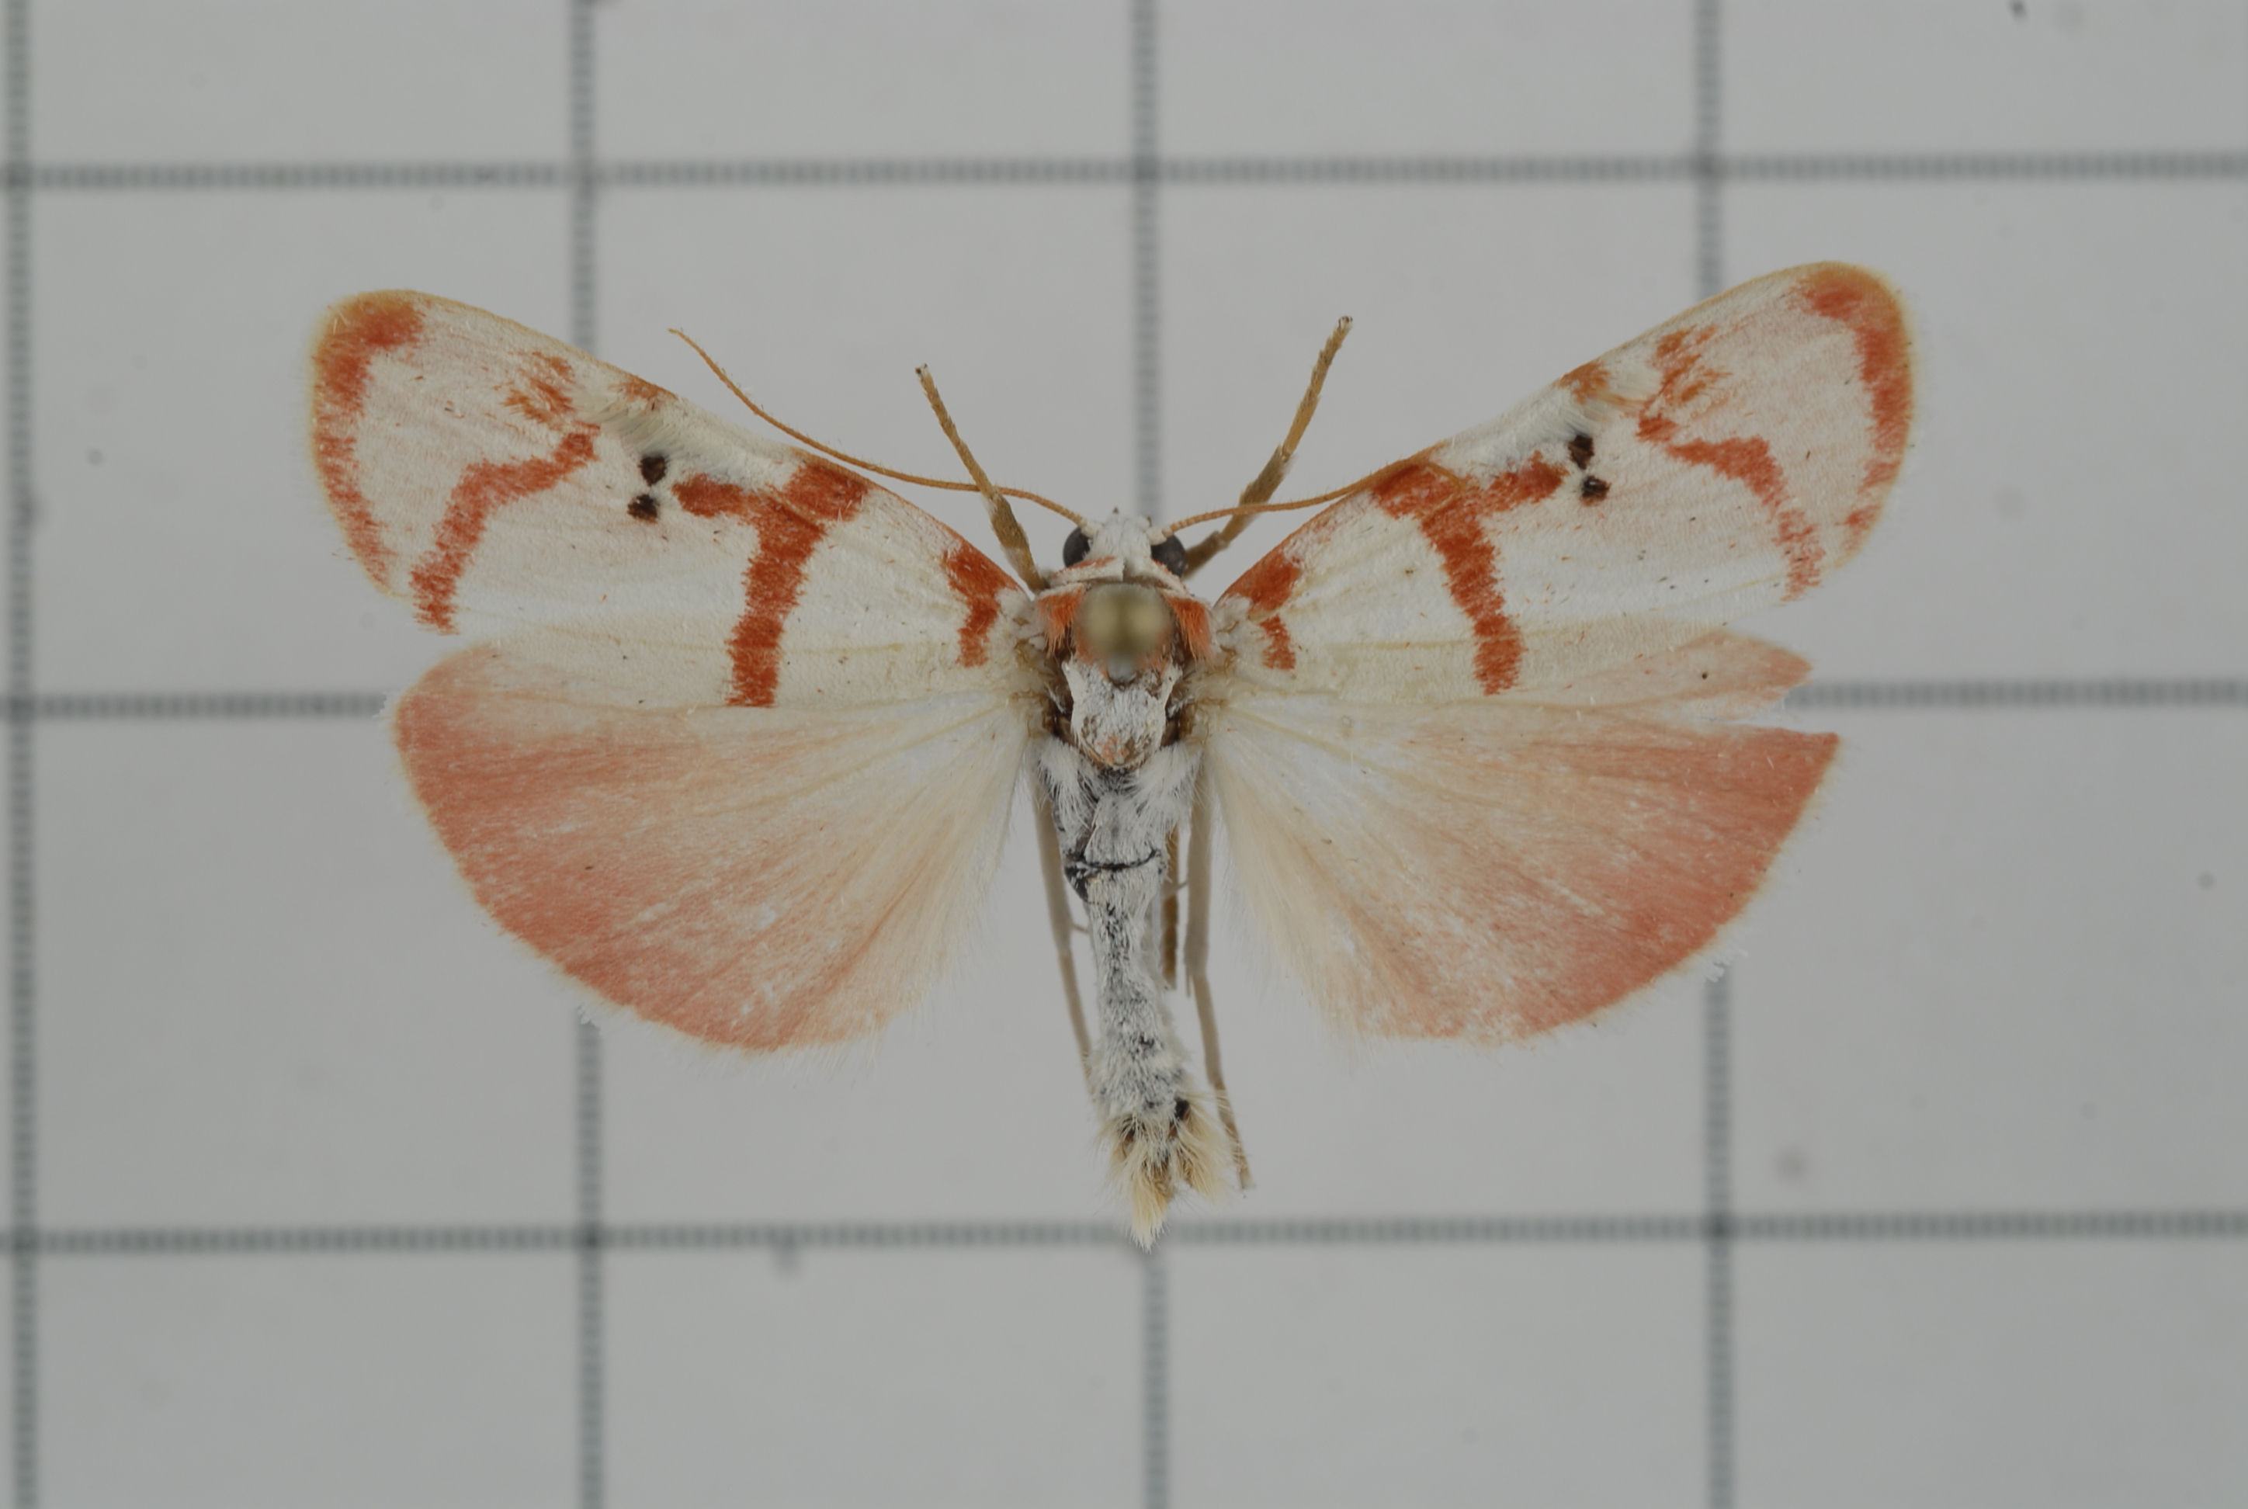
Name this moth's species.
Cyana hamata hamata
